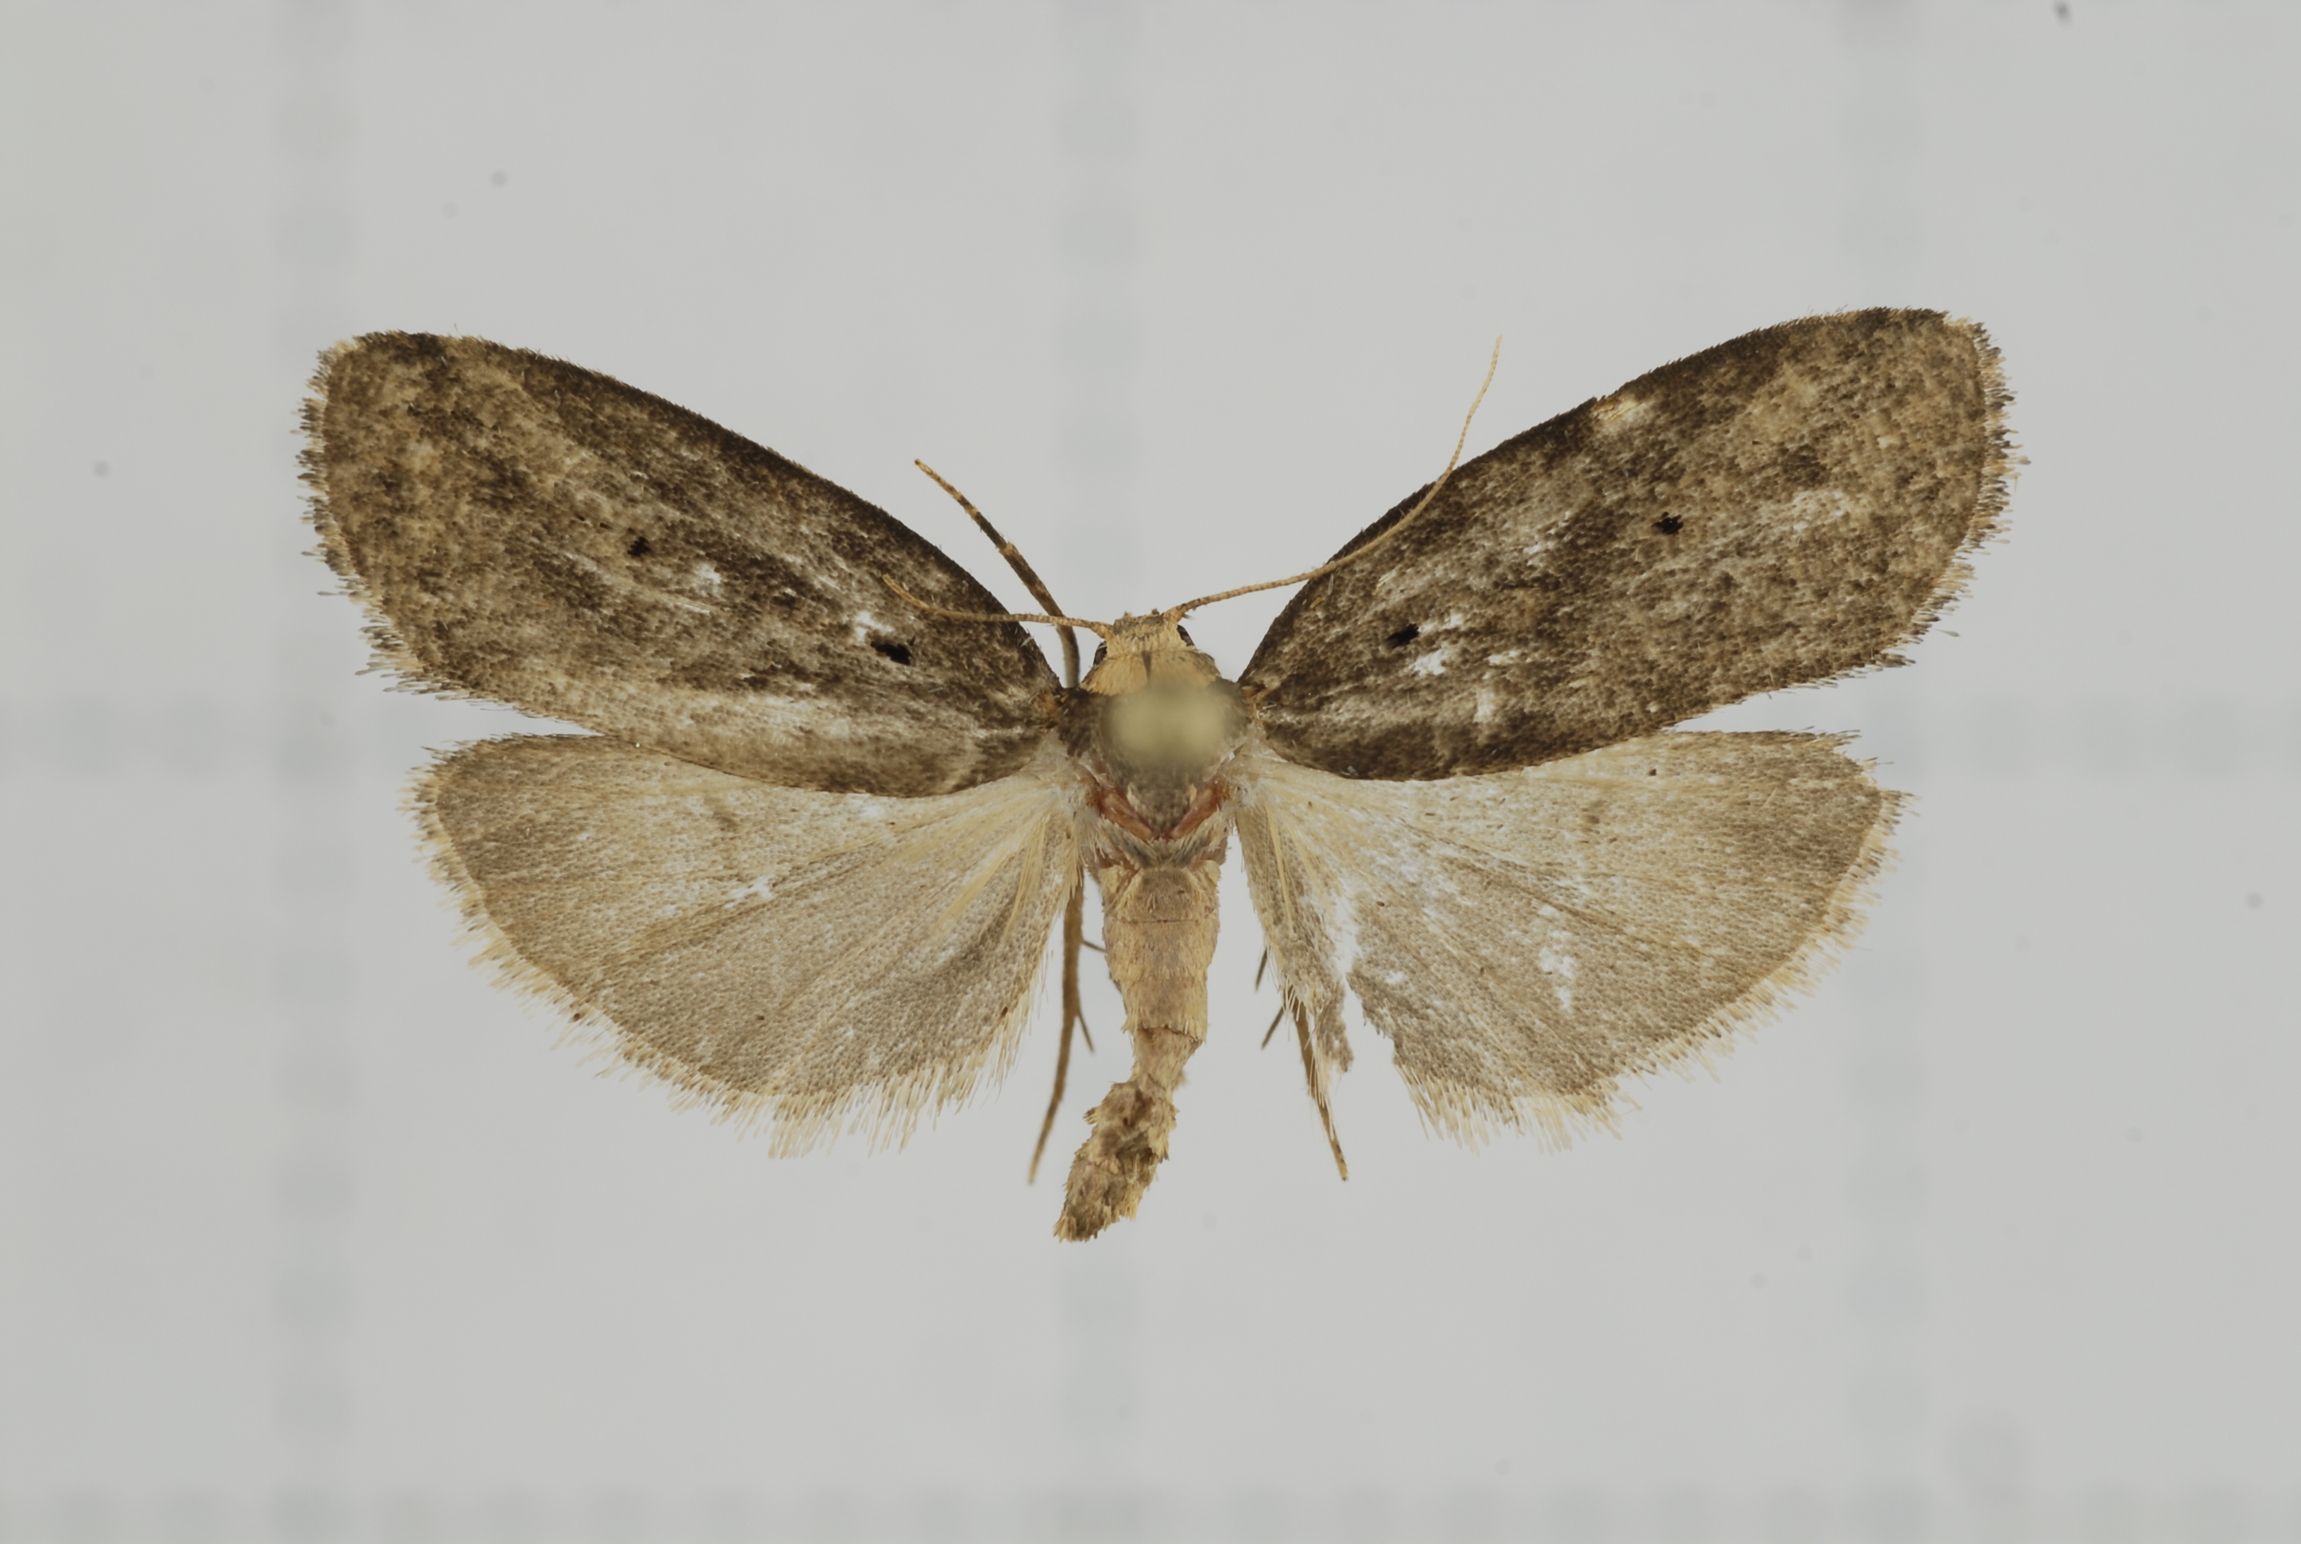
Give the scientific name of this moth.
Eugoa brunnea
